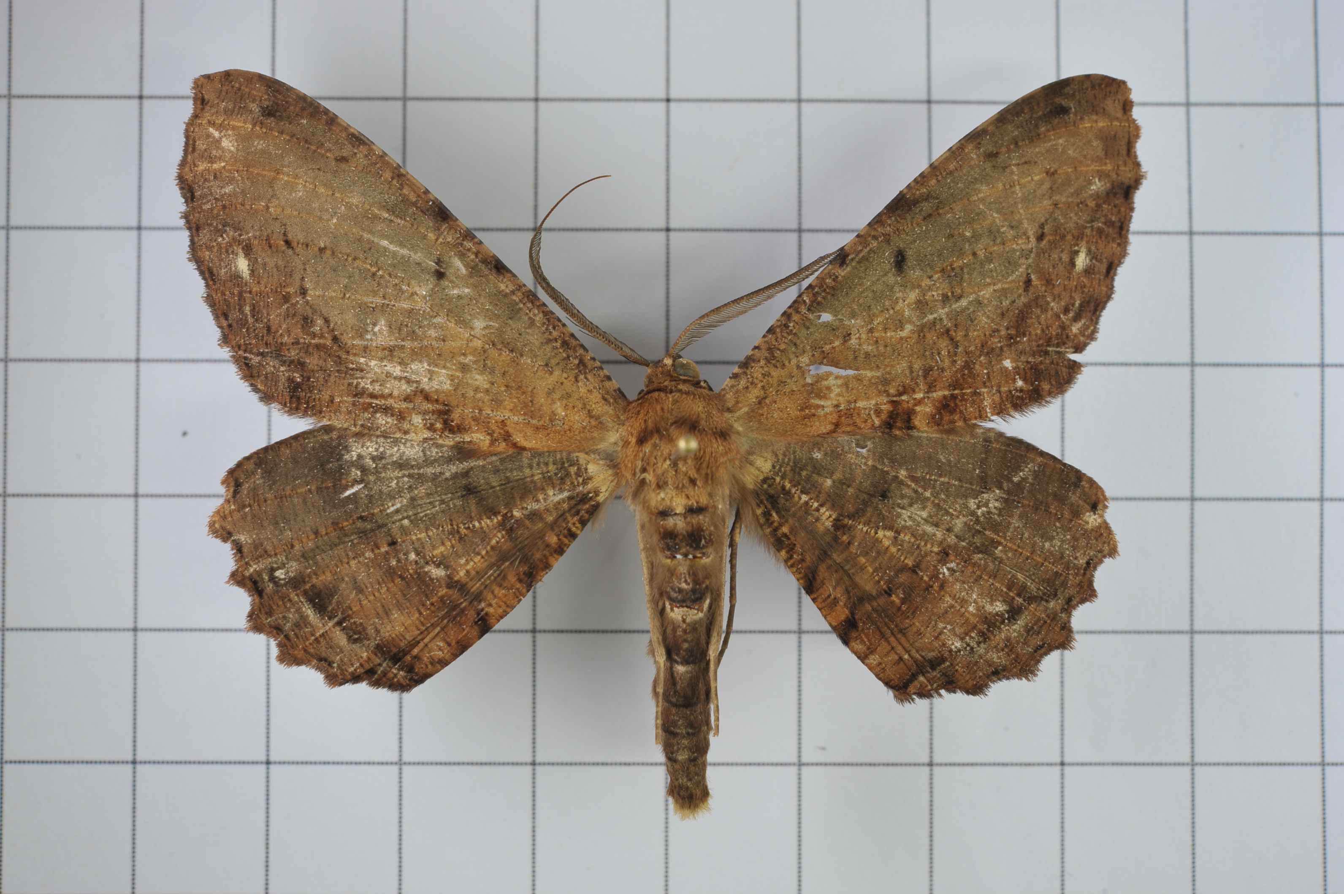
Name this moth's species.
Chorodna creataria
